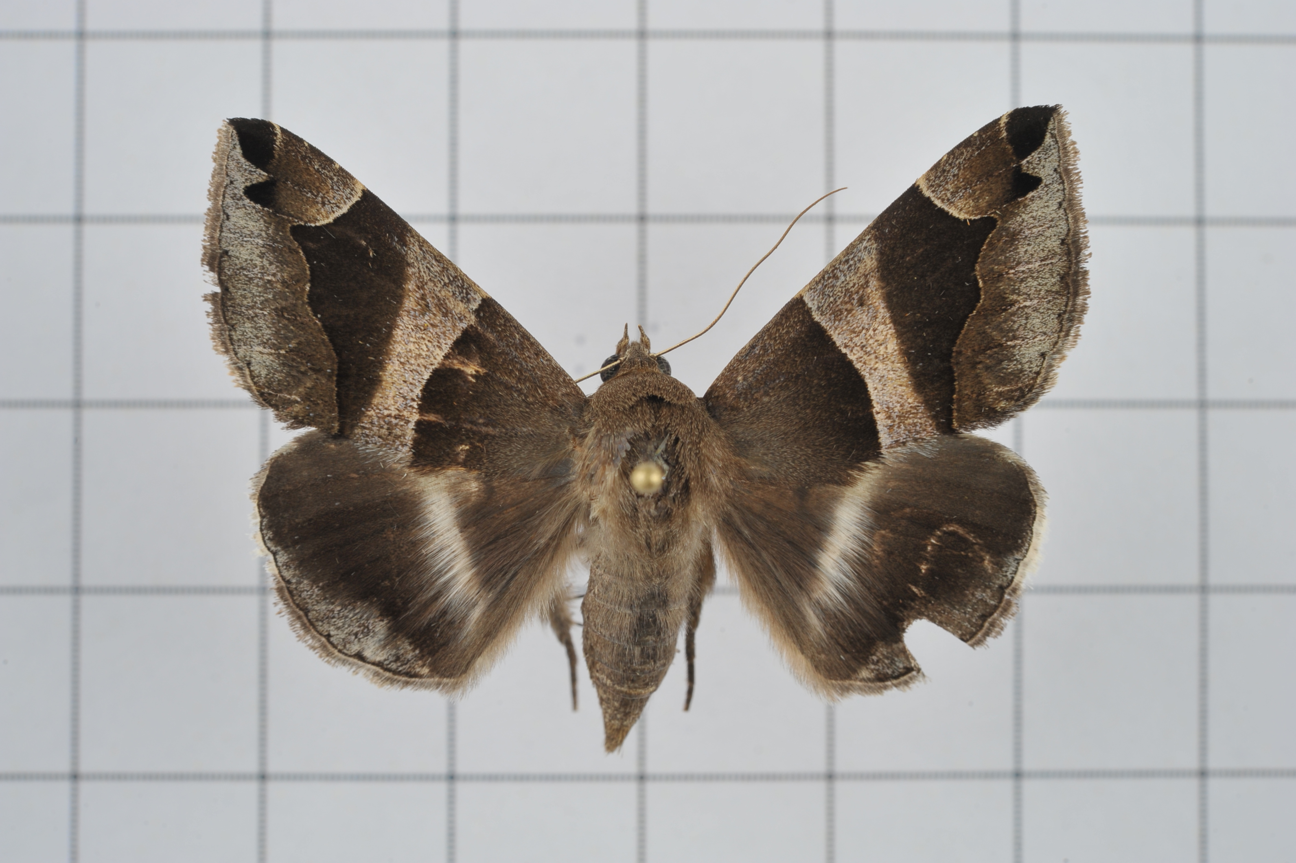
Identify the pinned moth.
Parallelia stuposa
